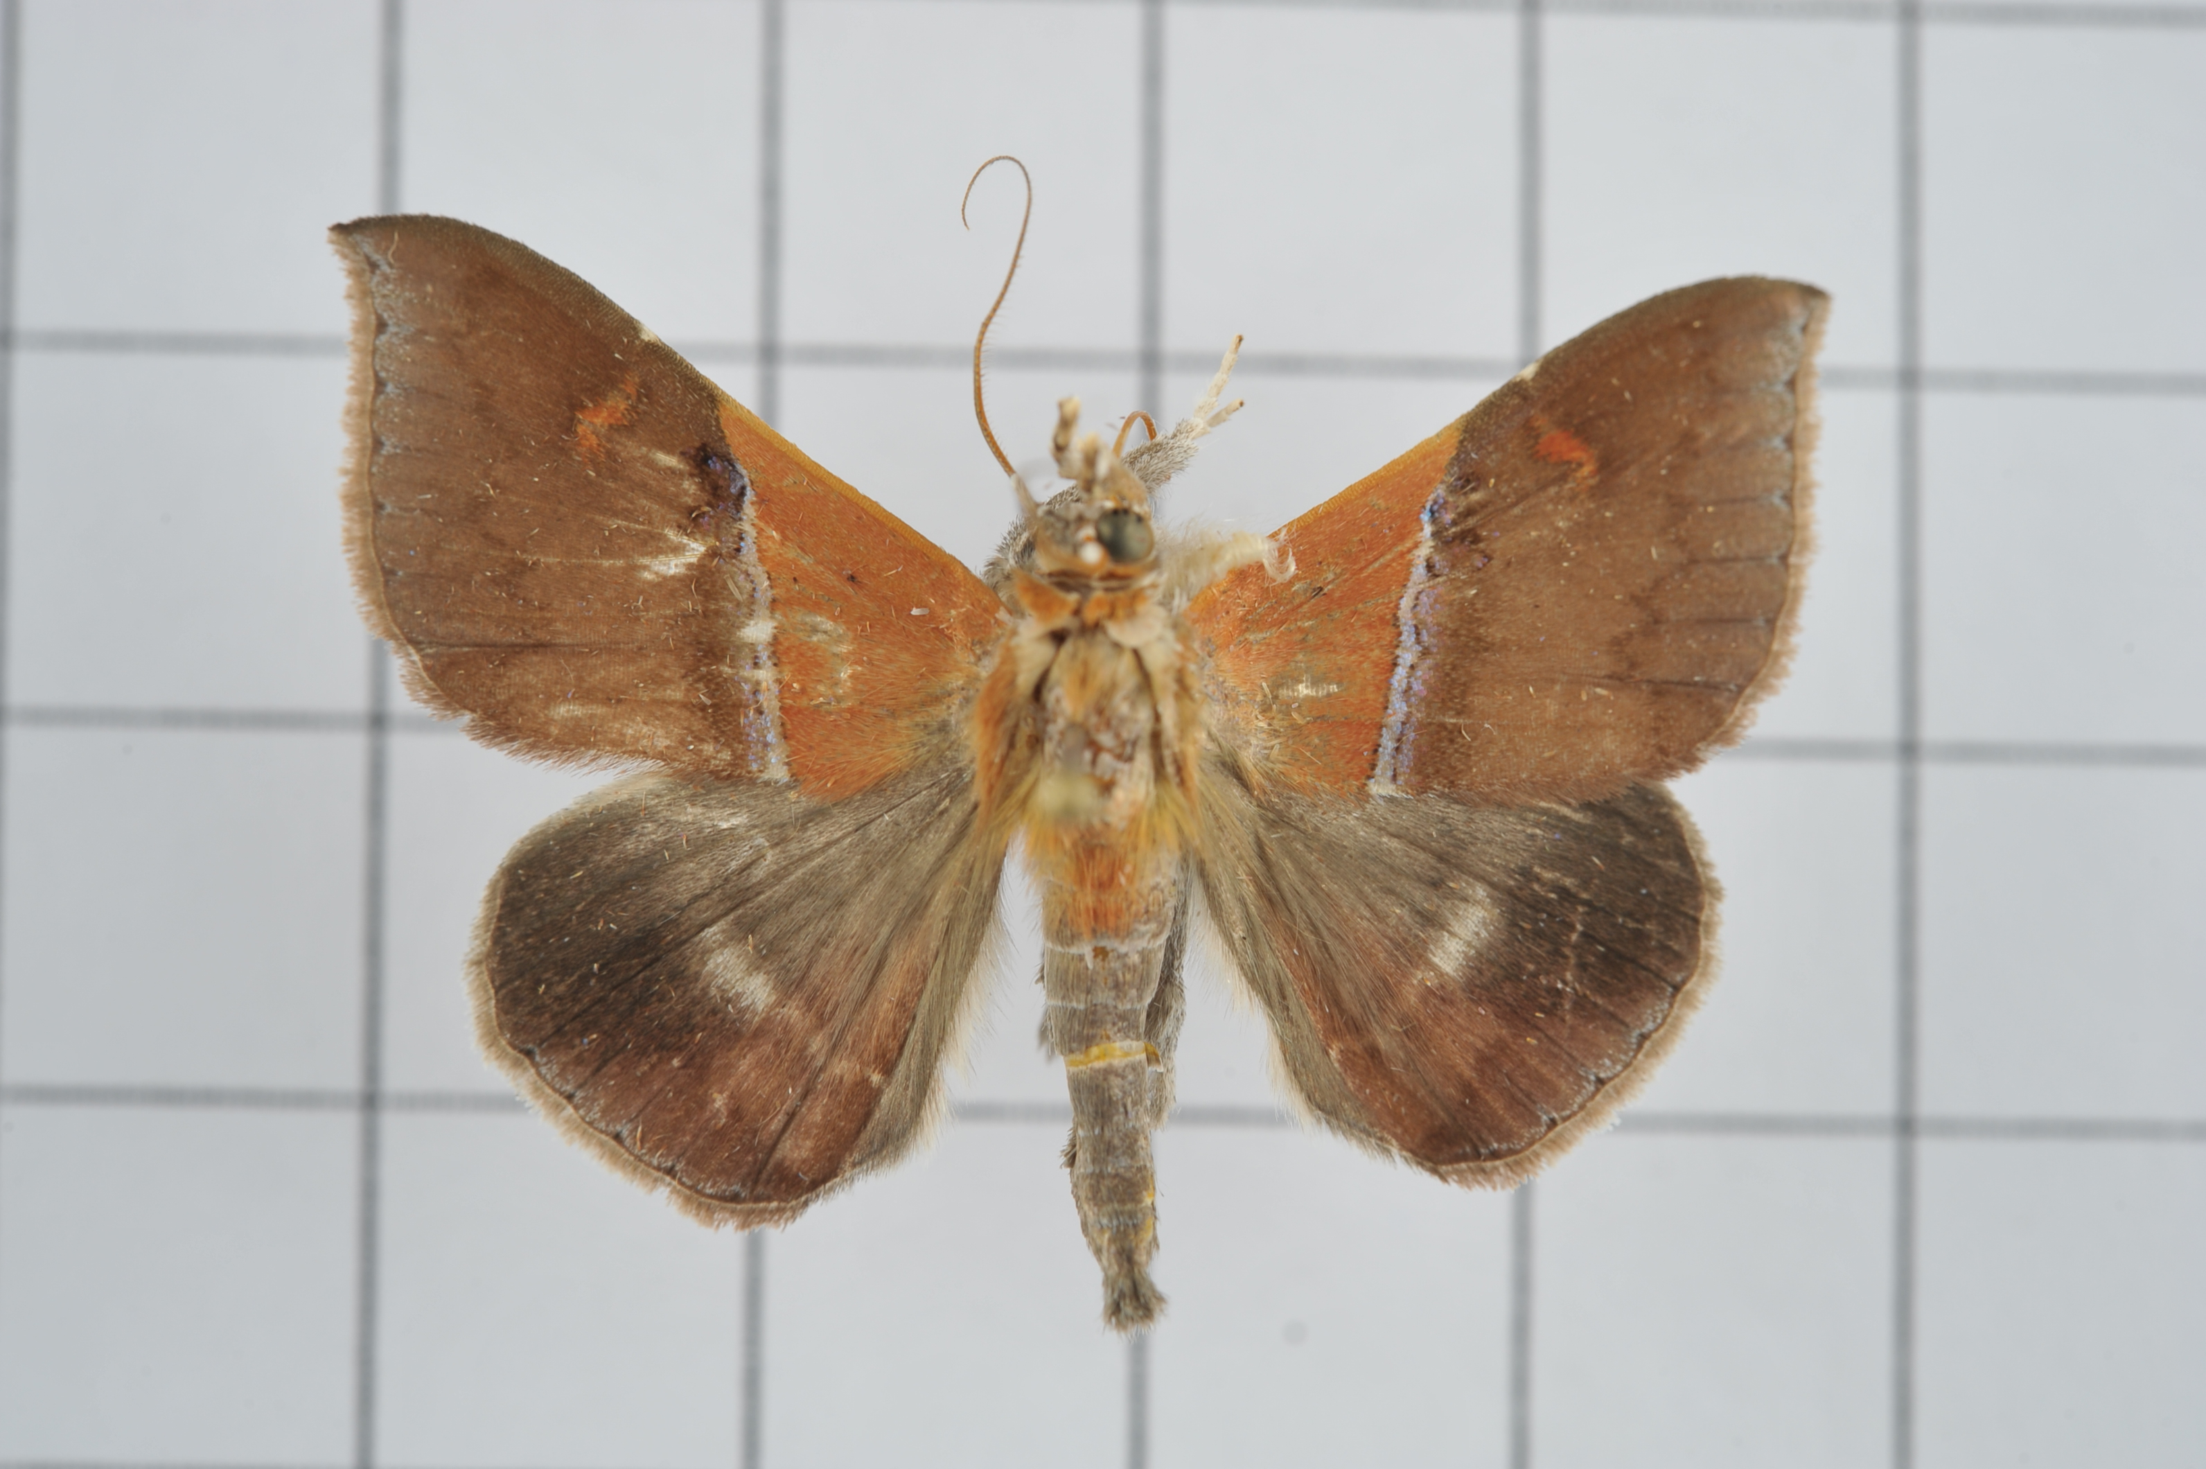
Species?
Sympis rufibasis
